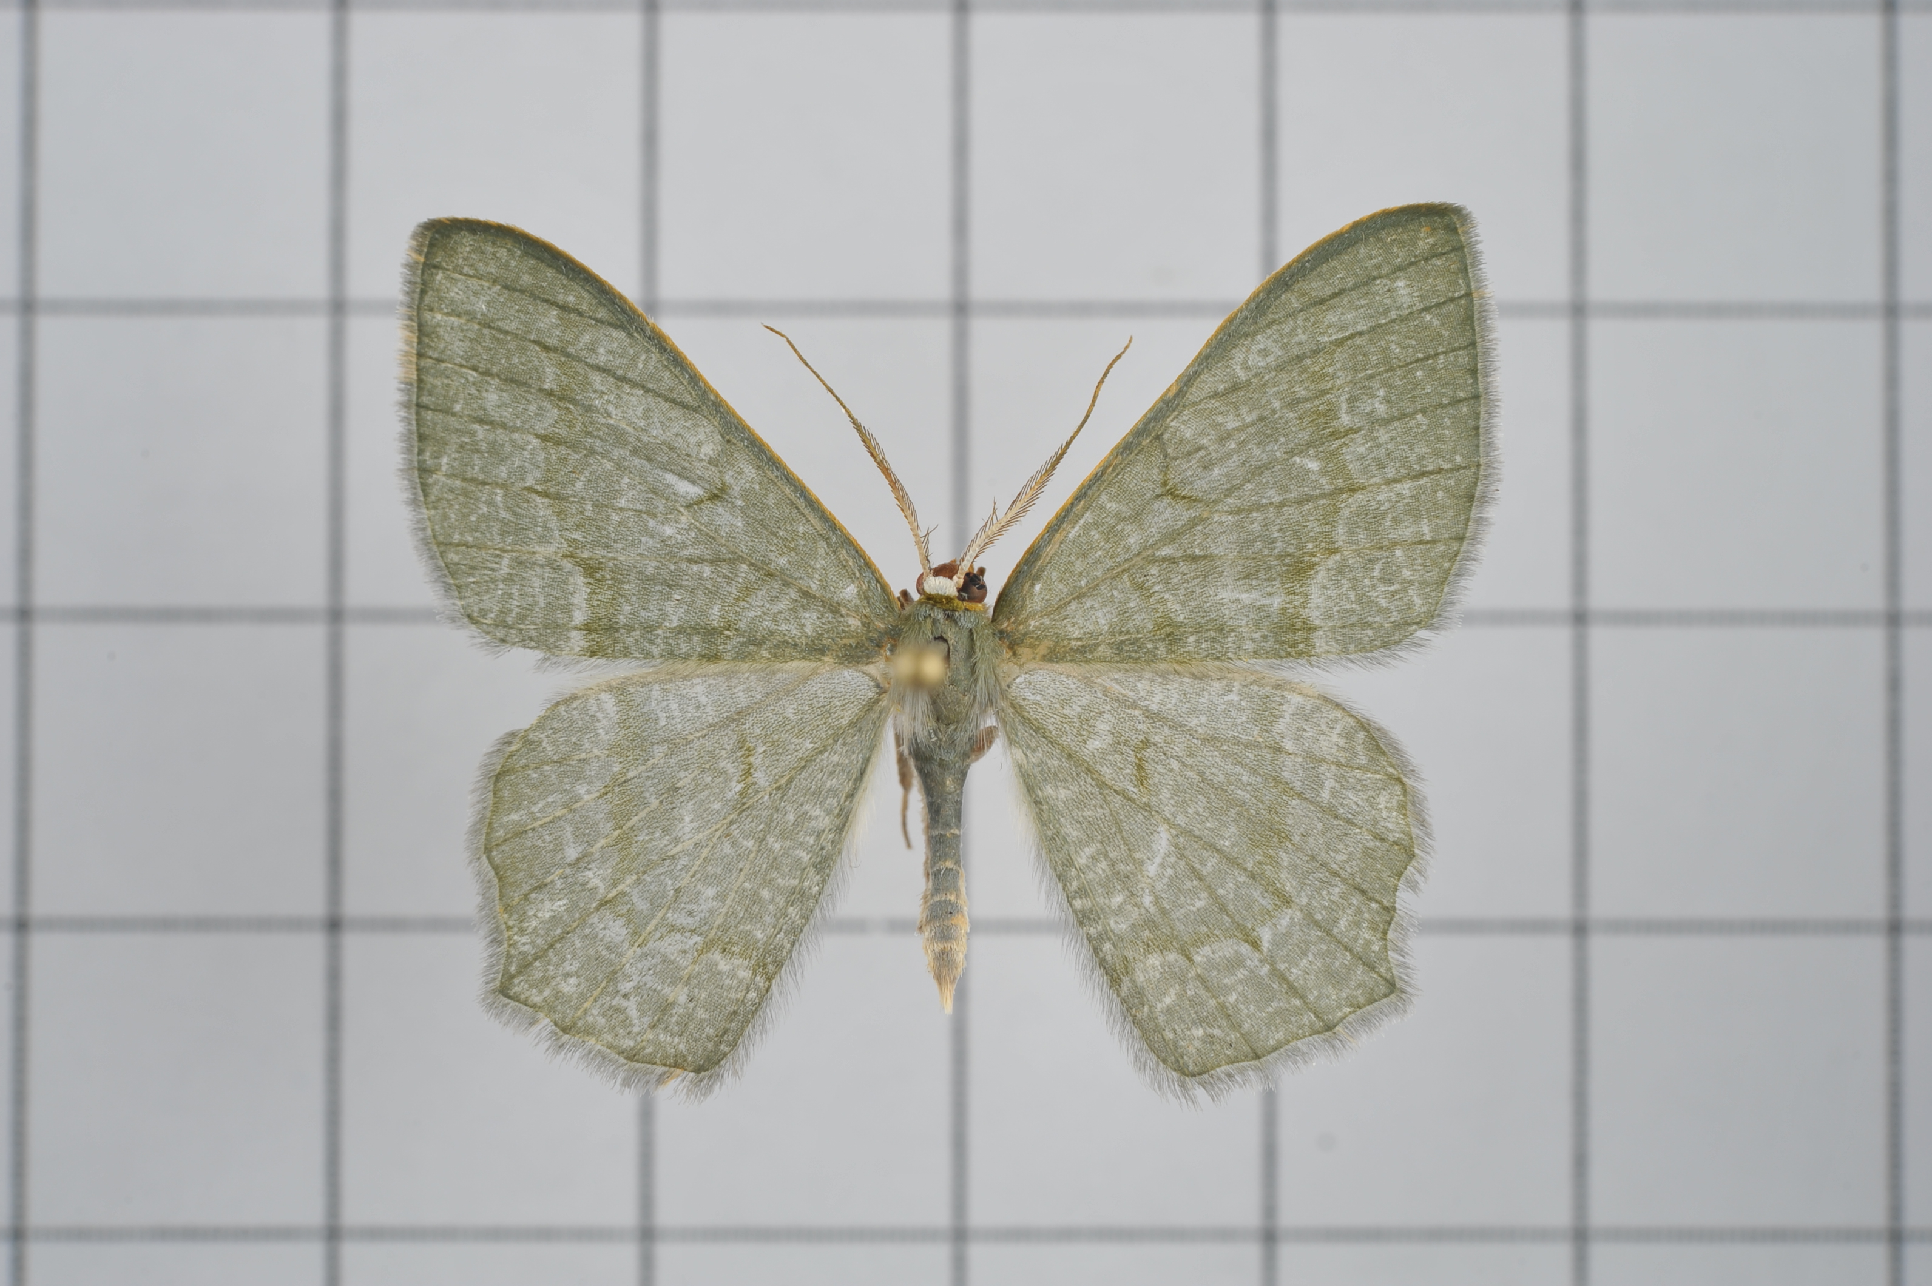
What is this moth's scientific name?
Maxates glaucaria
